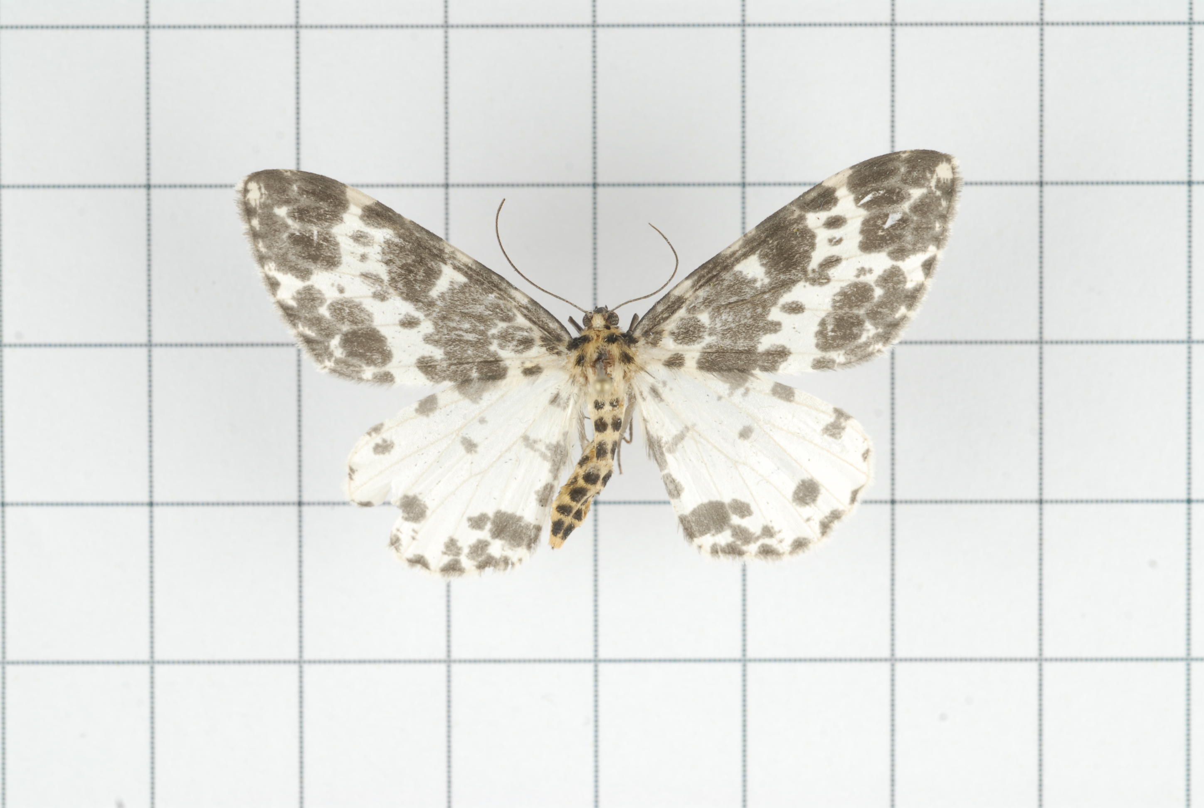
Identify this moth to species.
Dilophodes elegans khasiana
